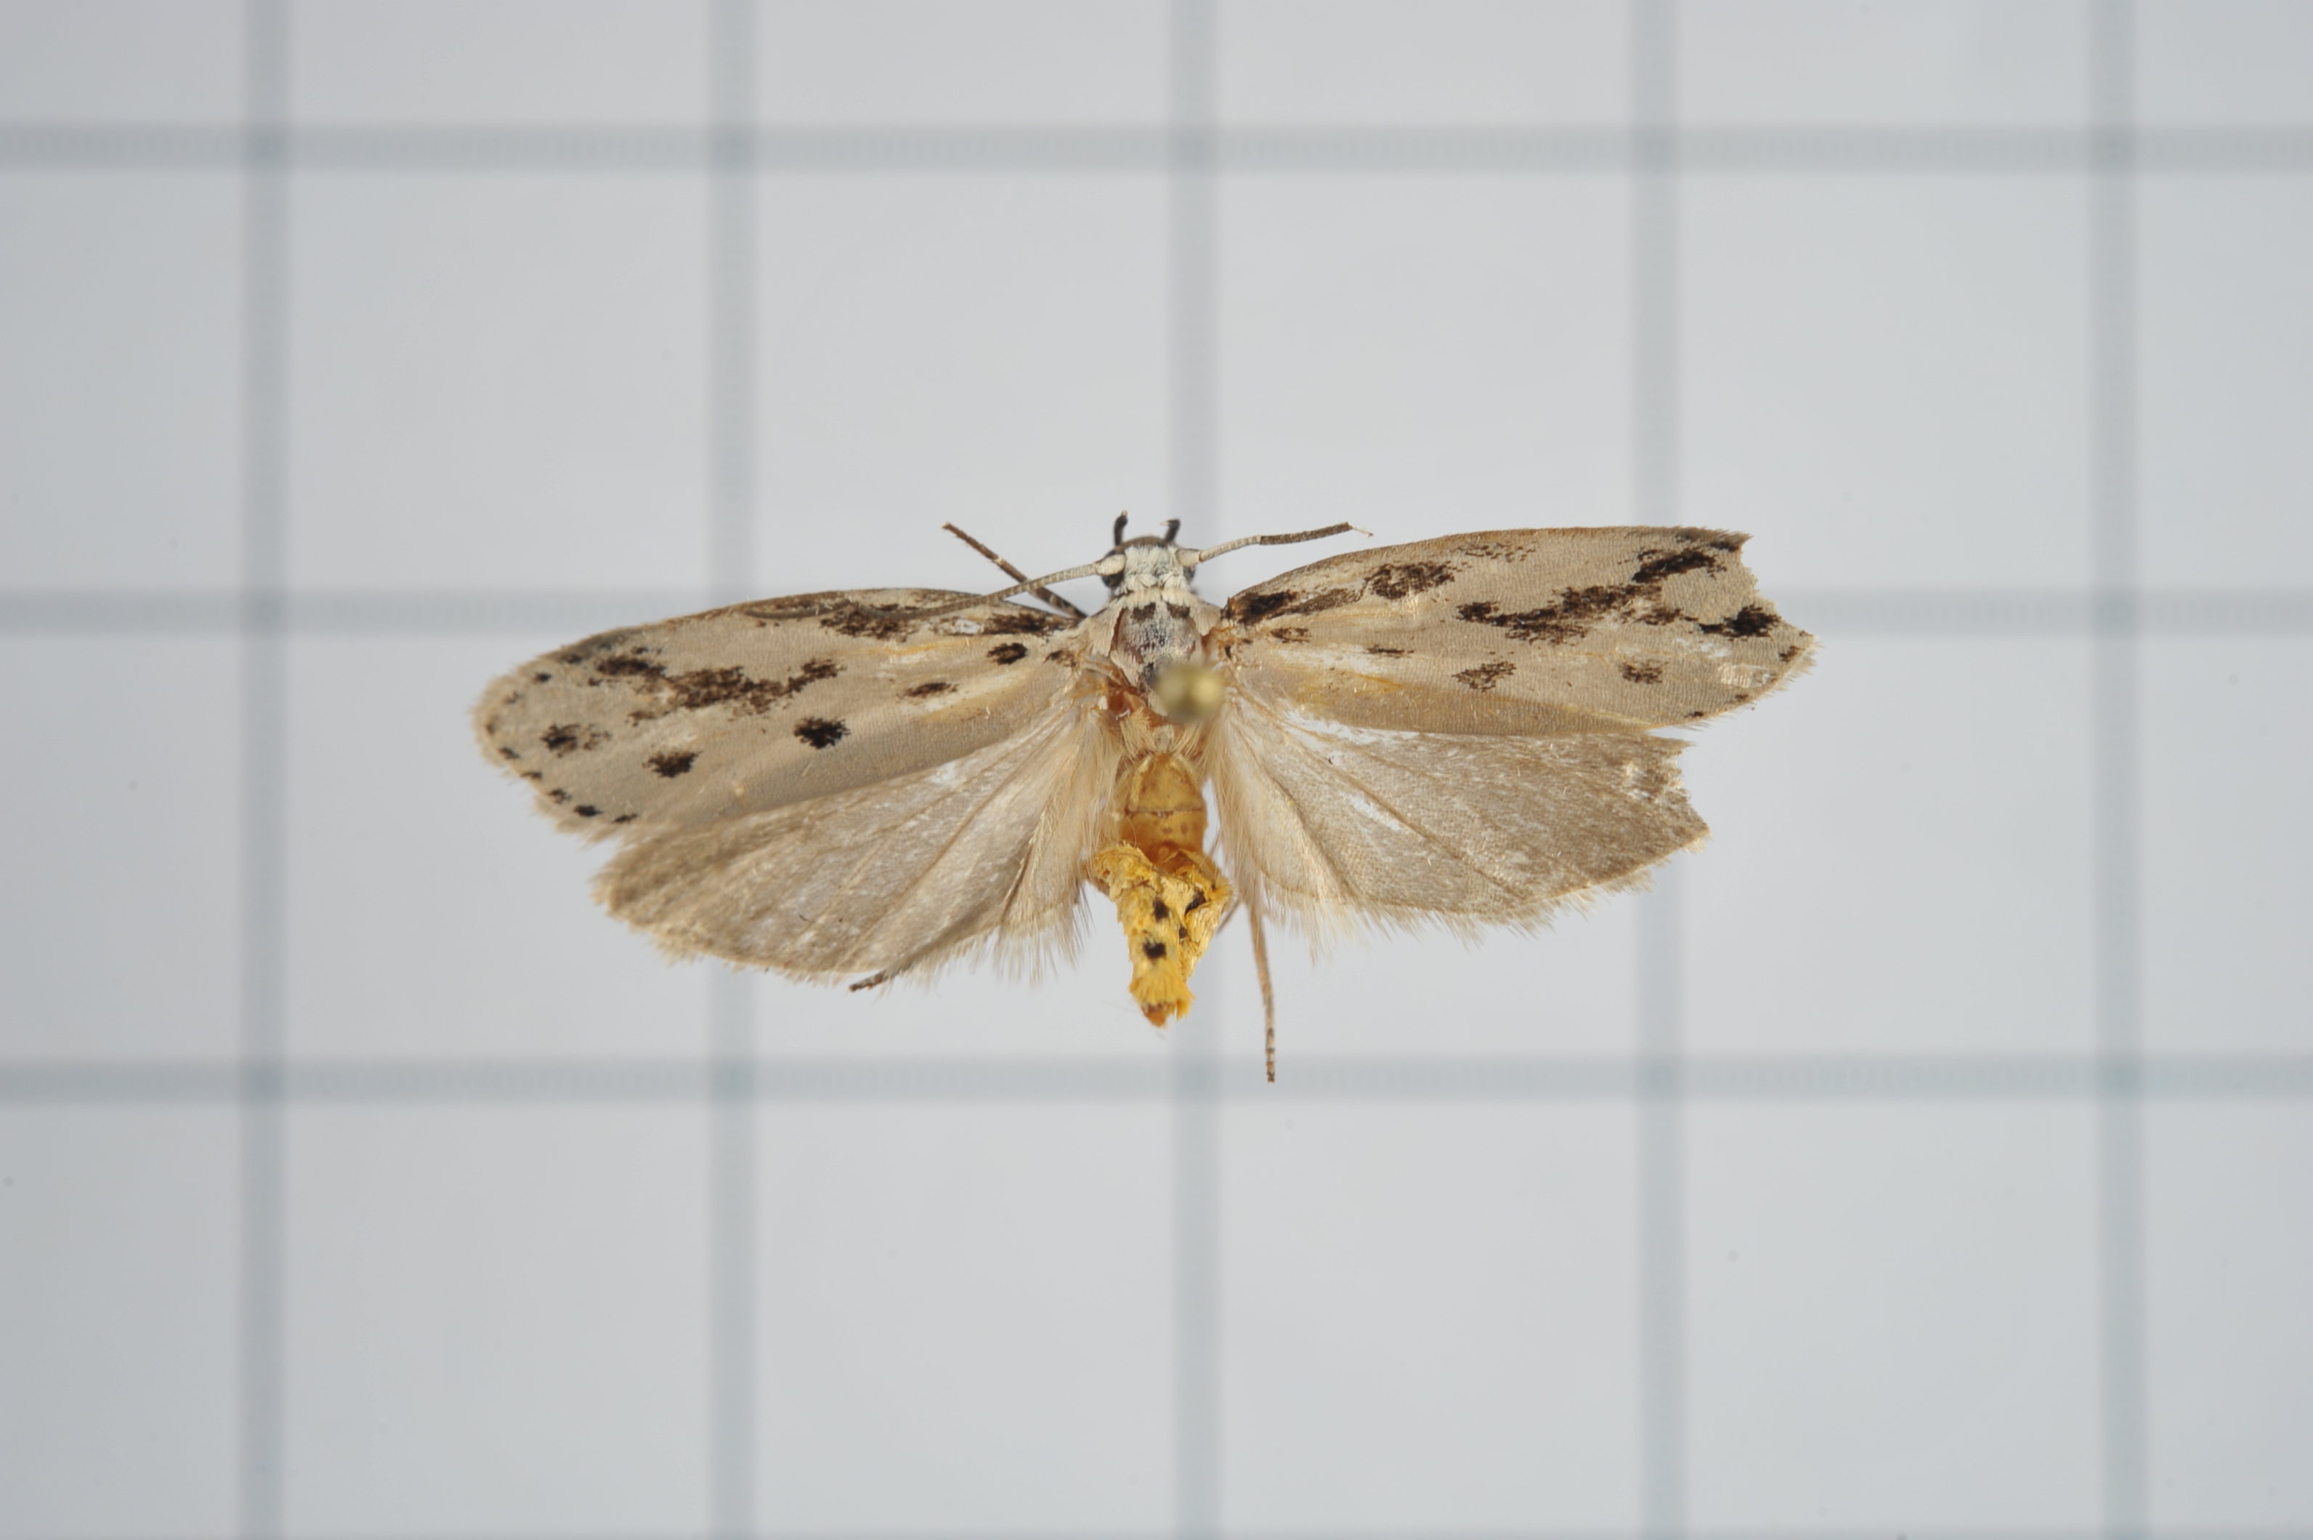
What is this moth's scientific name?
Ethmia epitrocha
